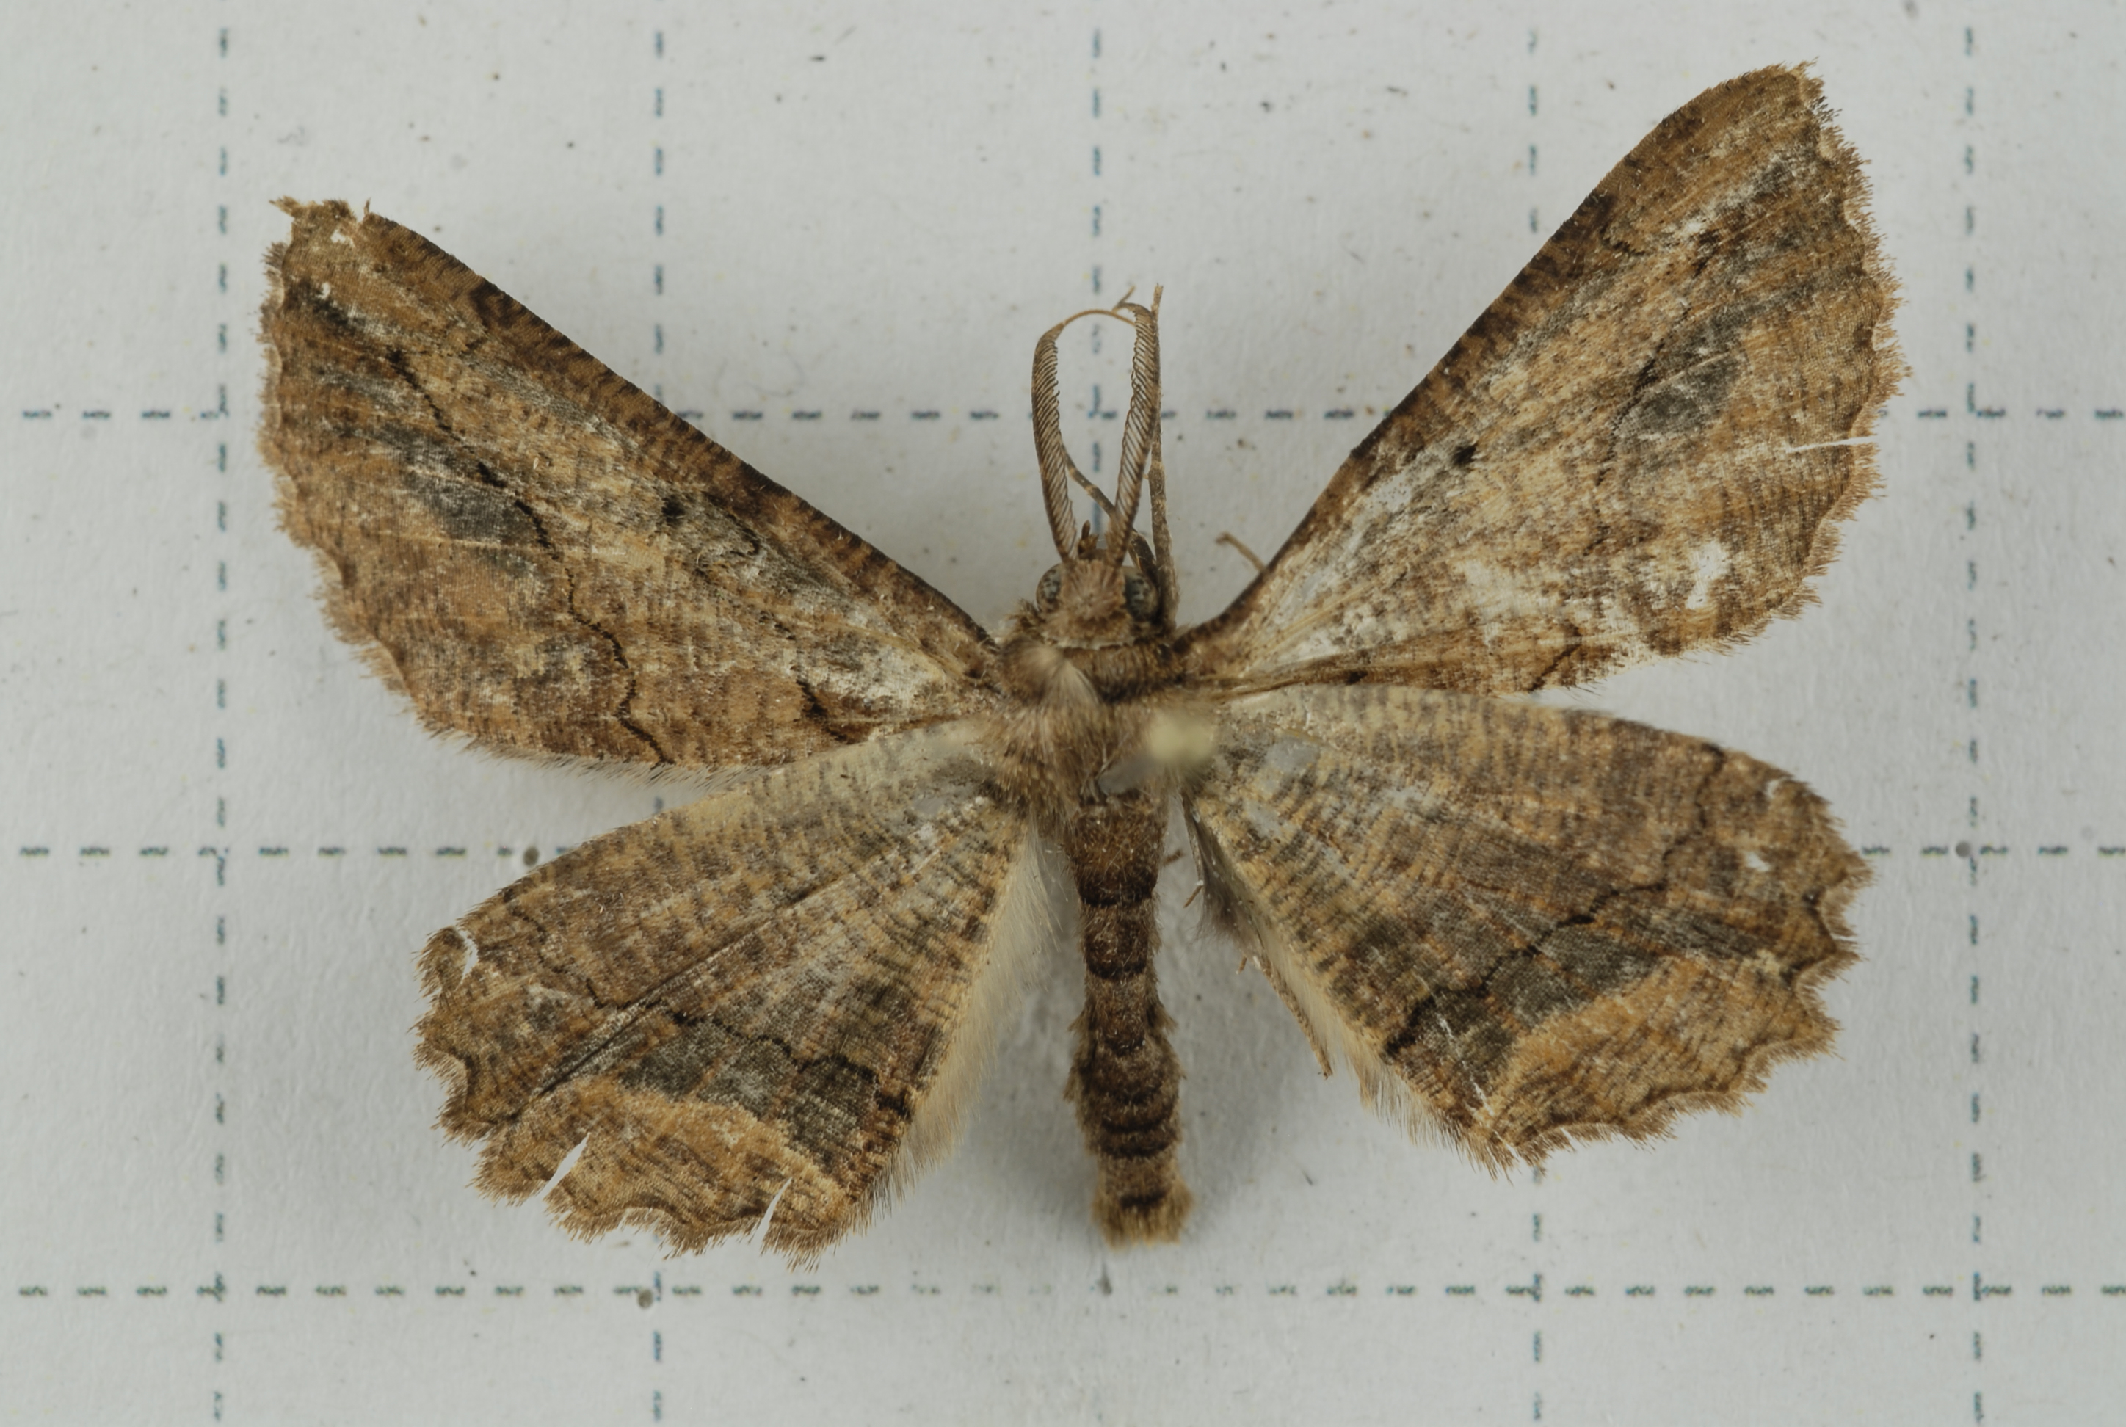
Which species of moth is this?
Menophra mitsundoi
